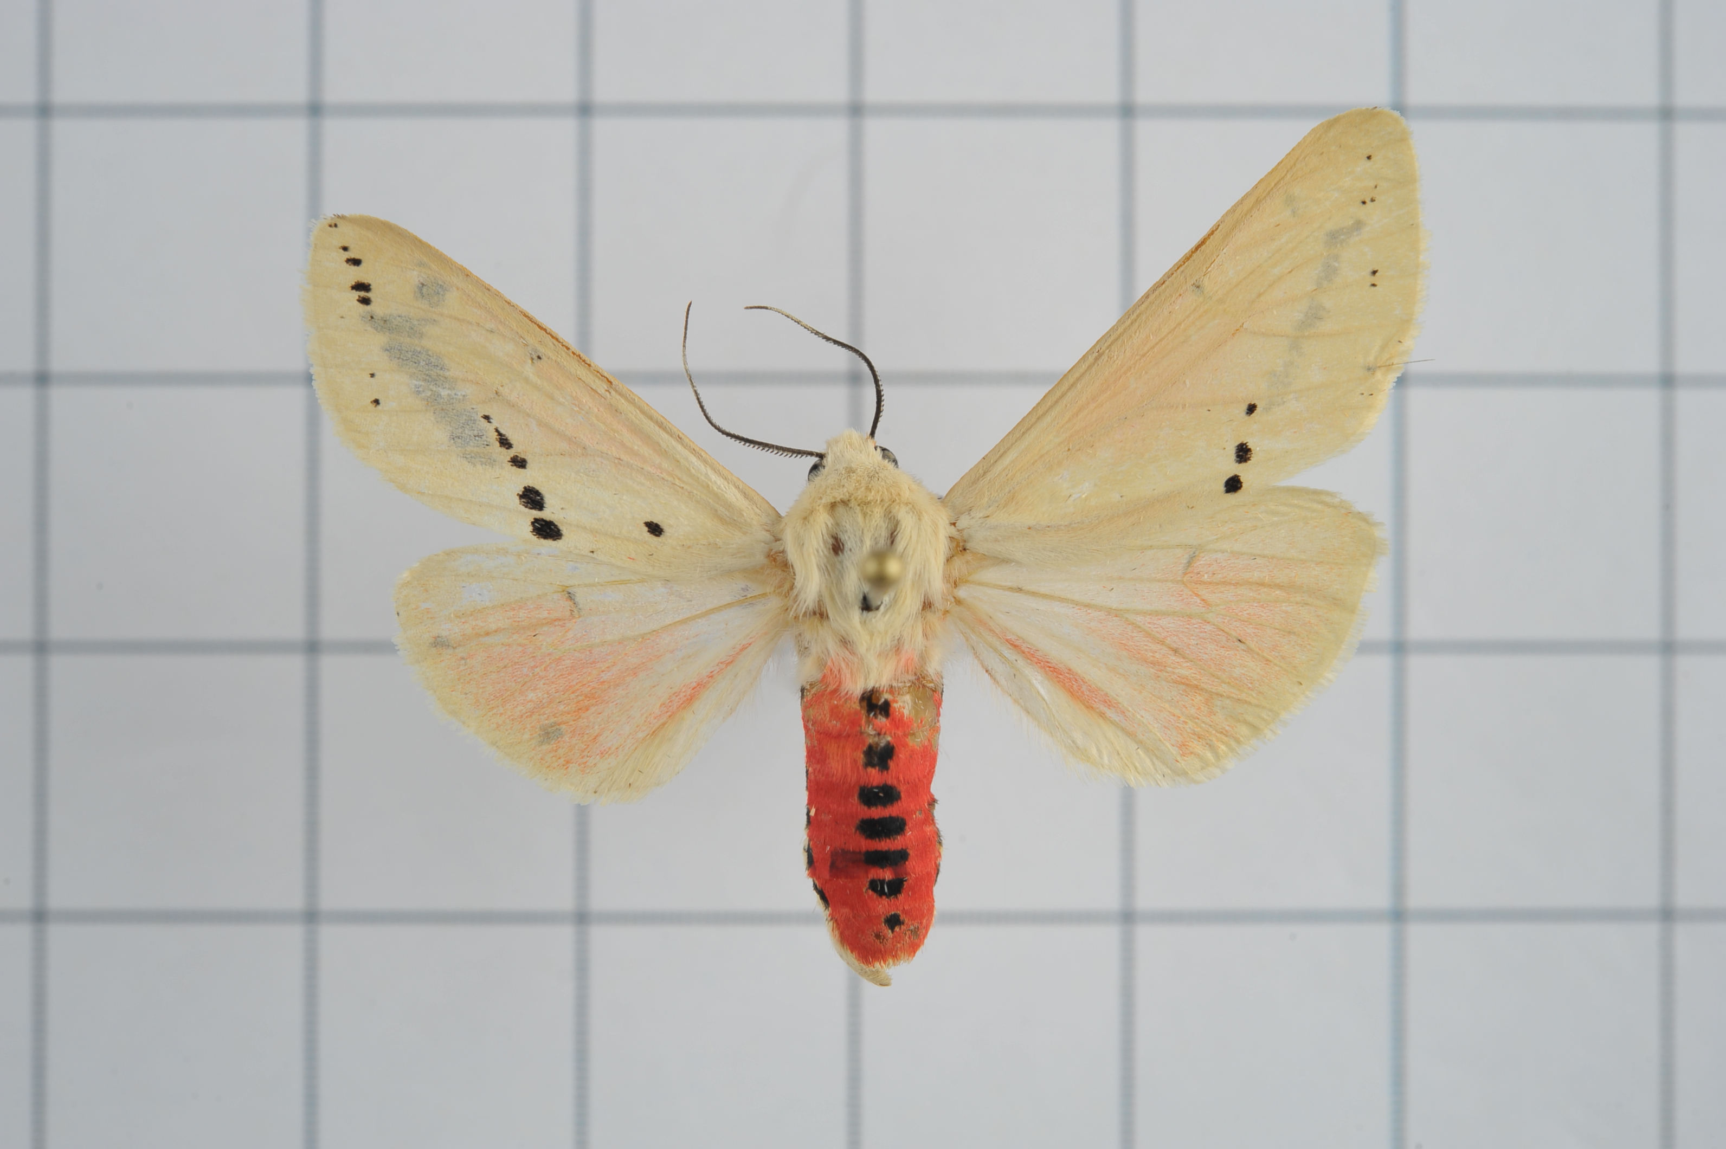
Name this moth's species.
Spilarctia subcarnea
